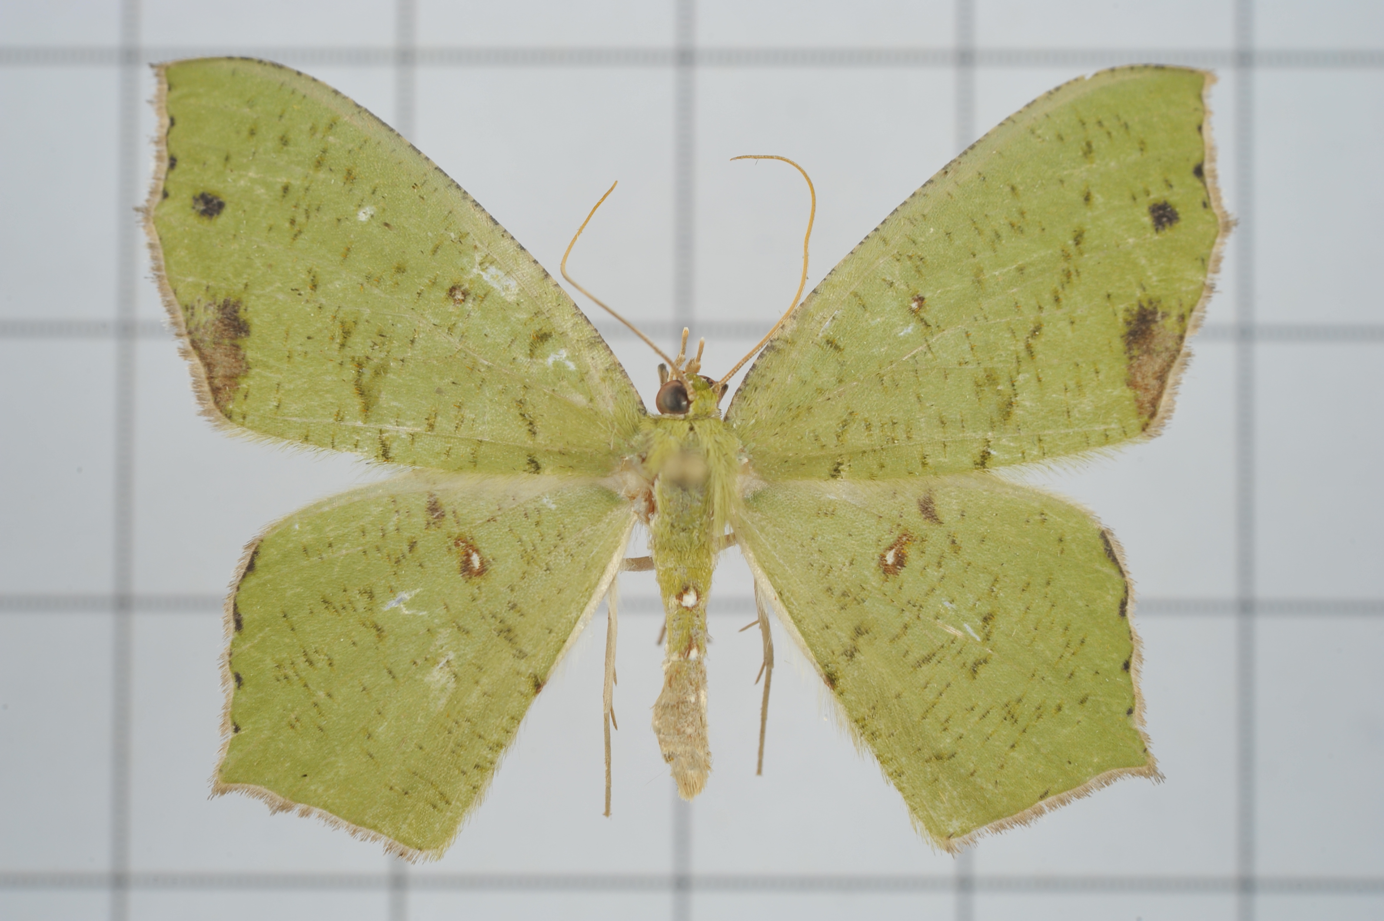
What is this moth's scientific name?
Dooabia alia
